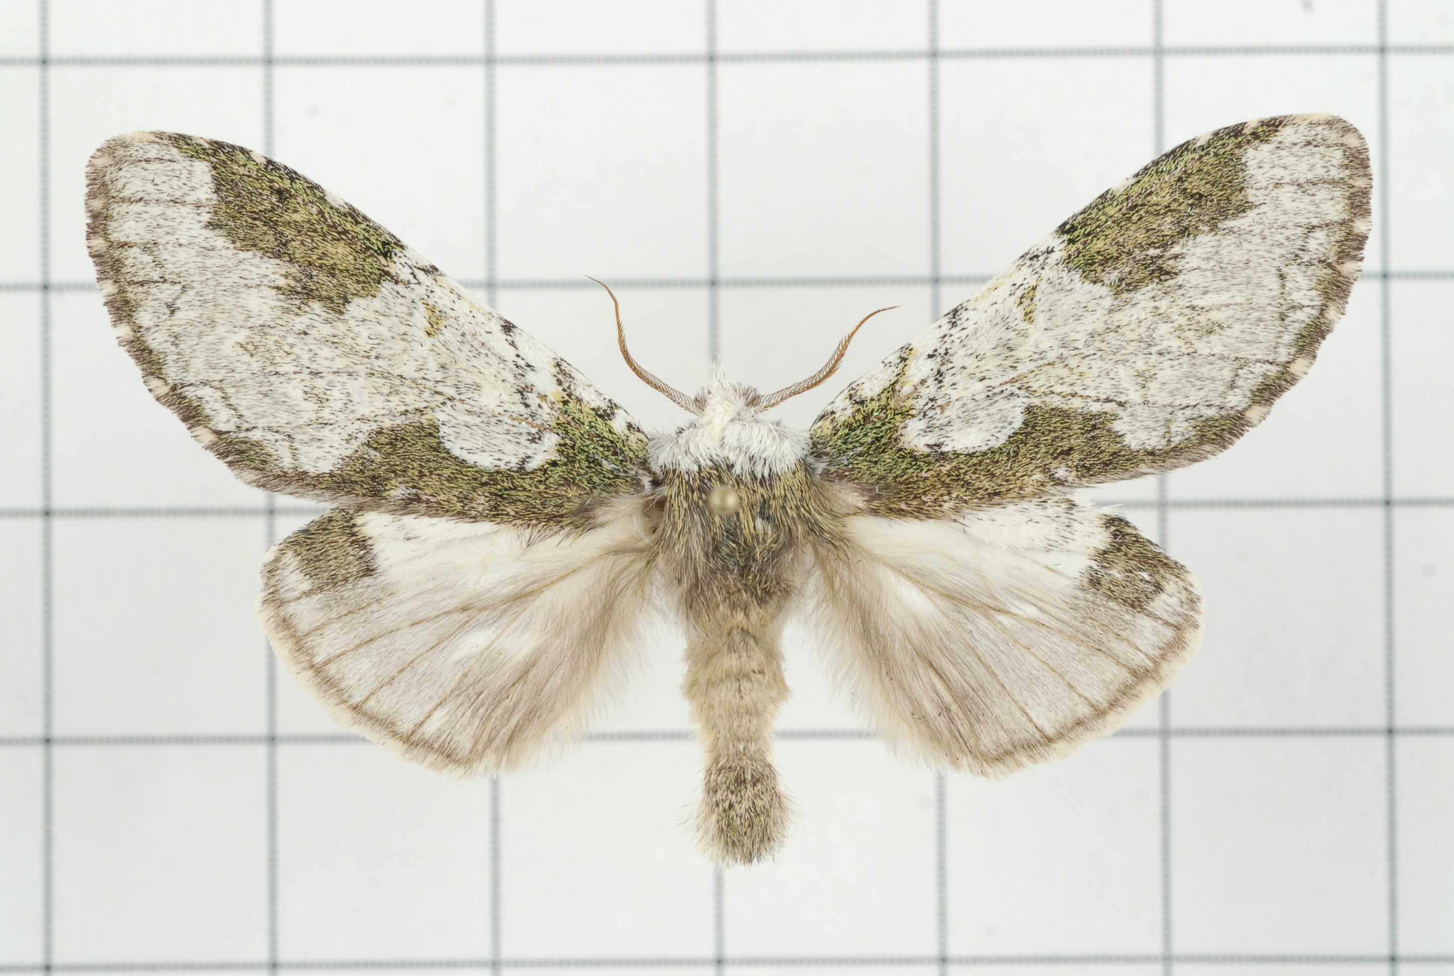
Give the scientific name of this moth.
Syntypistis comatus
